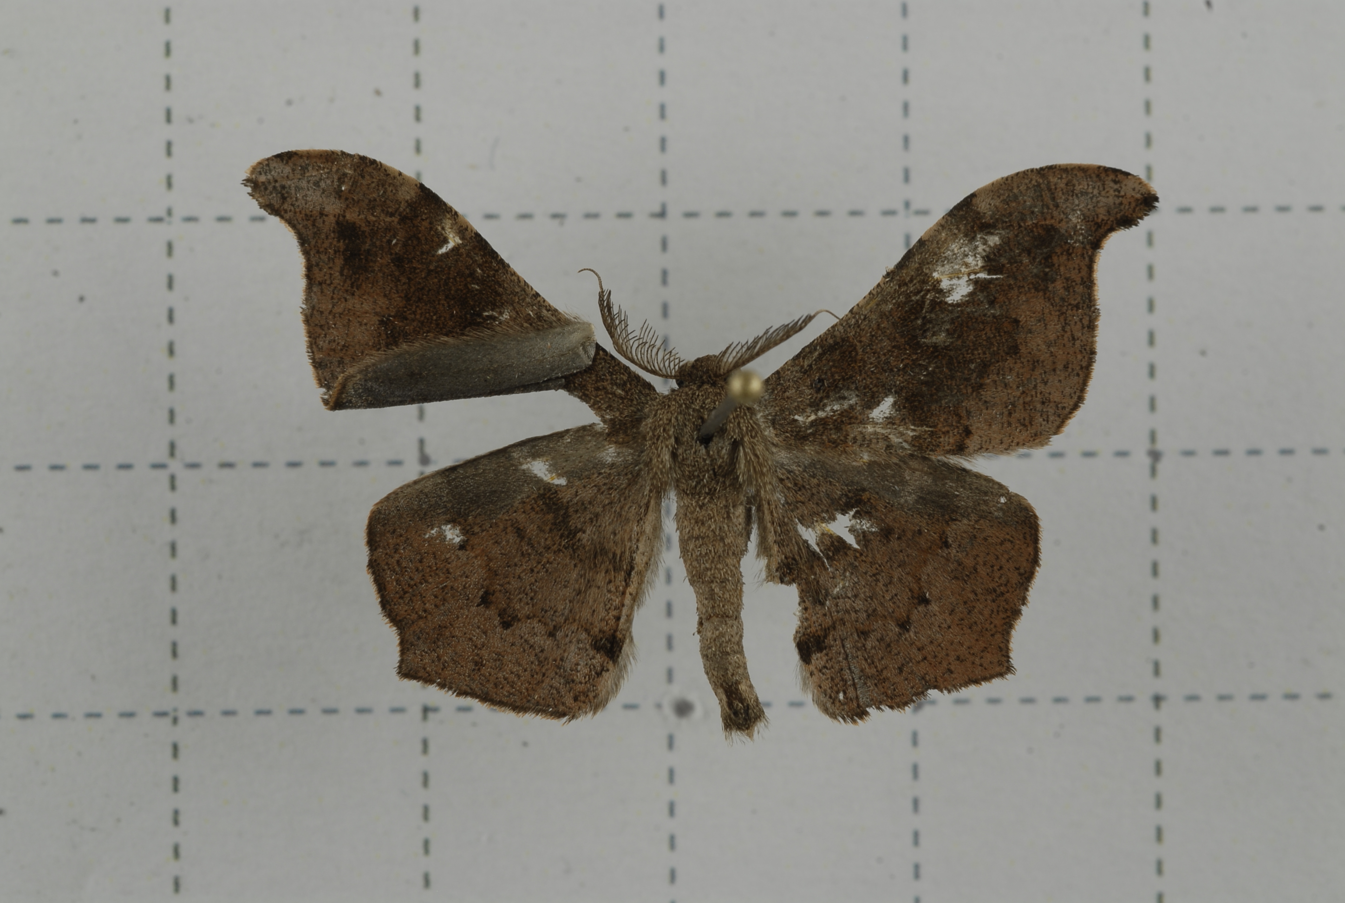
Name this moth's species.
Hyposidra talaca talaca
